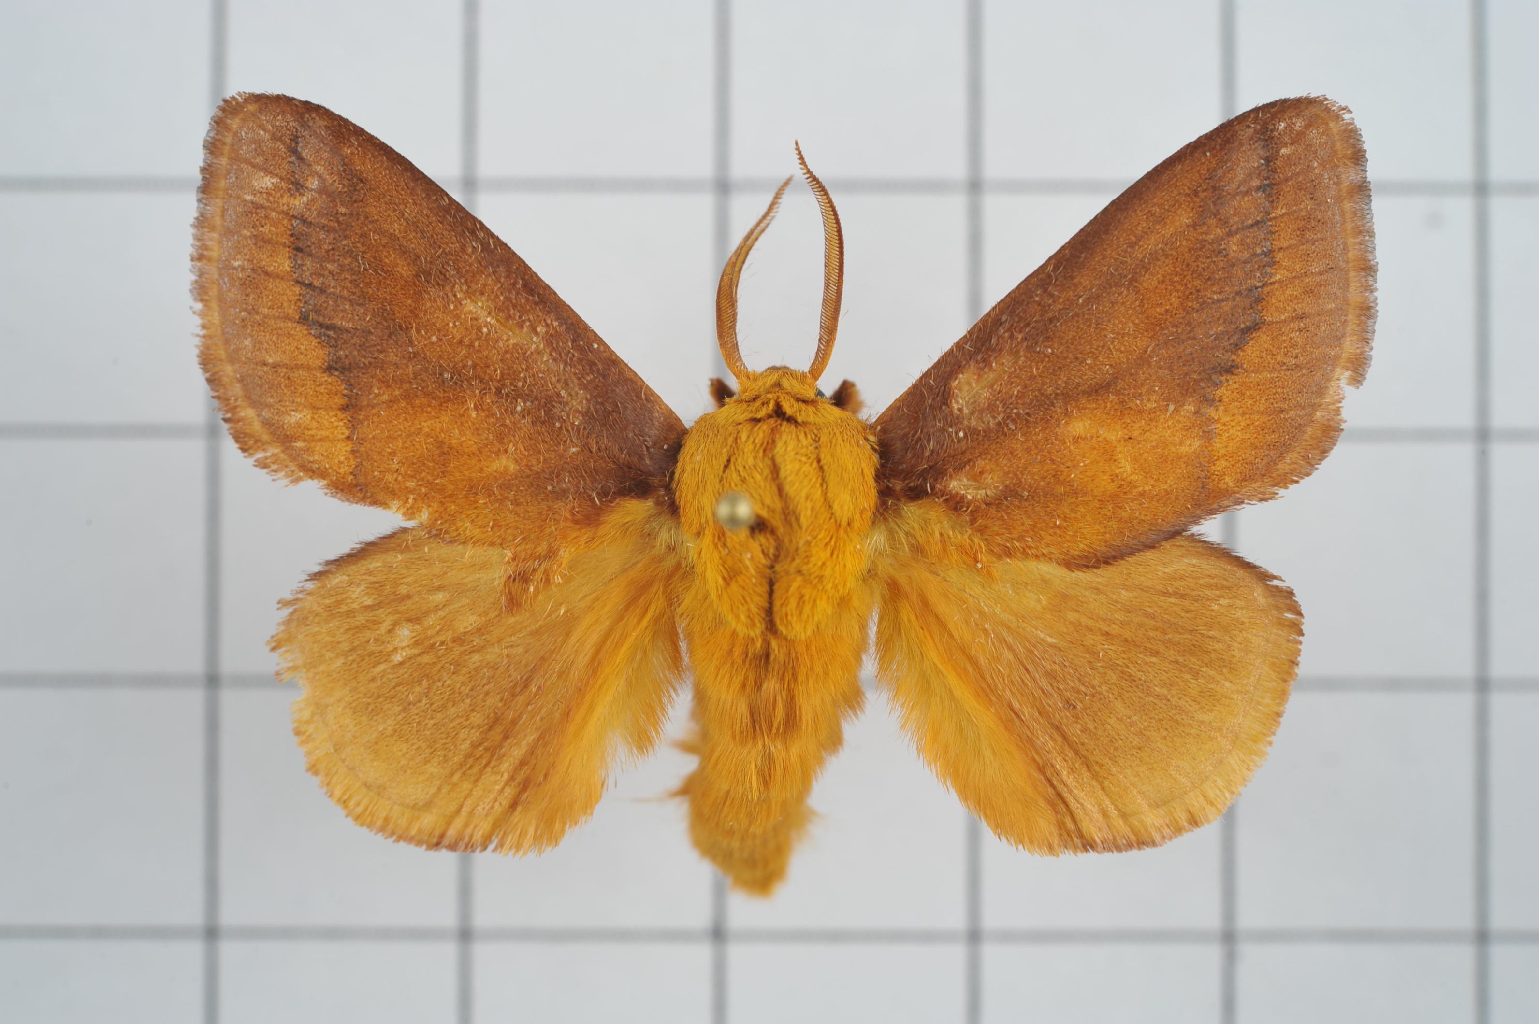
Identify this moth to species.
Narosoideus flavidorsalis
